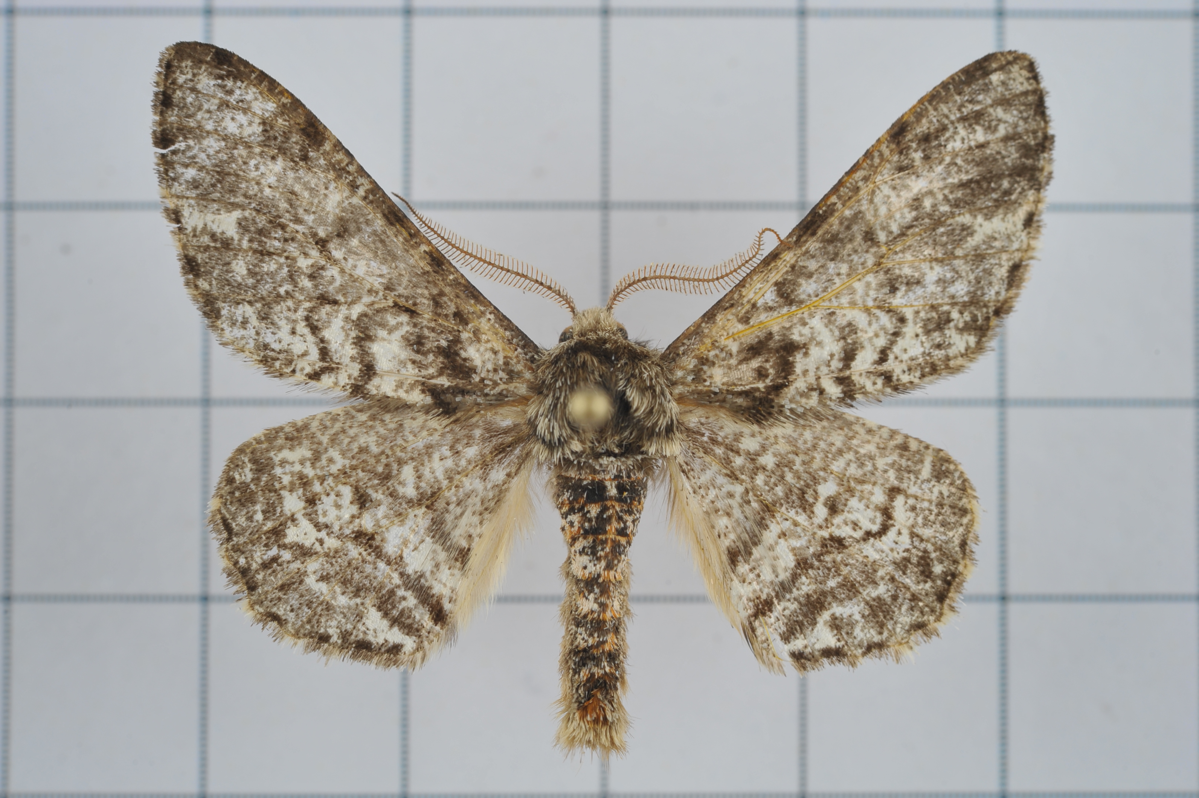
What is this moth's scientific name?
Biston marginata
